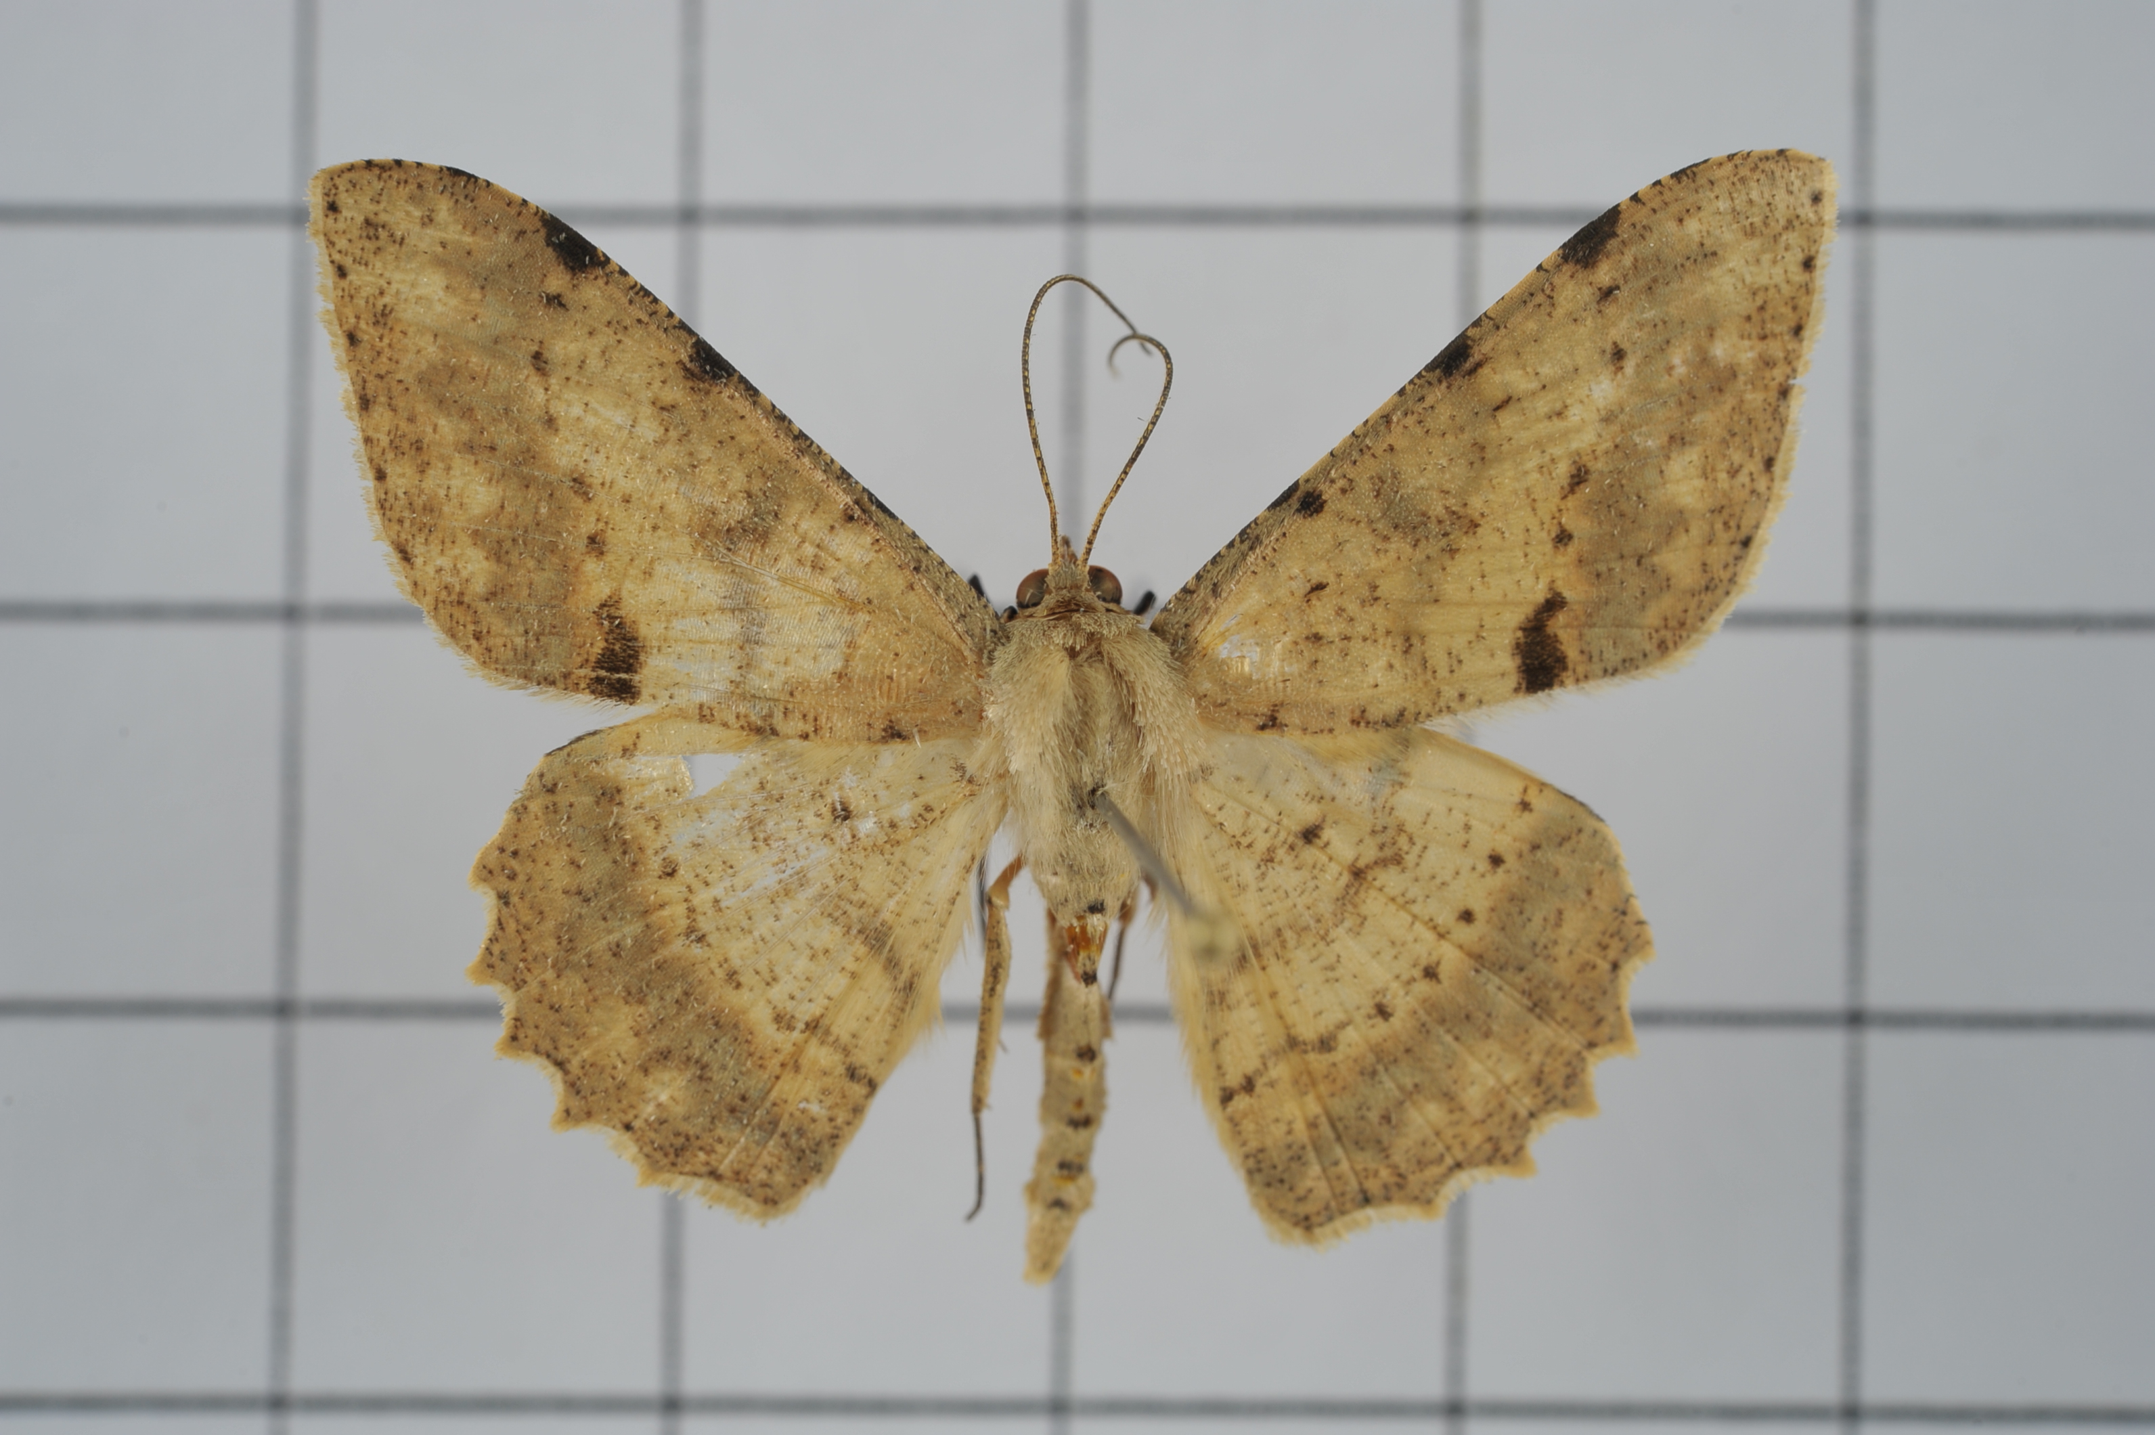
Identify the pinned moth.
Luxiaria emphatica
